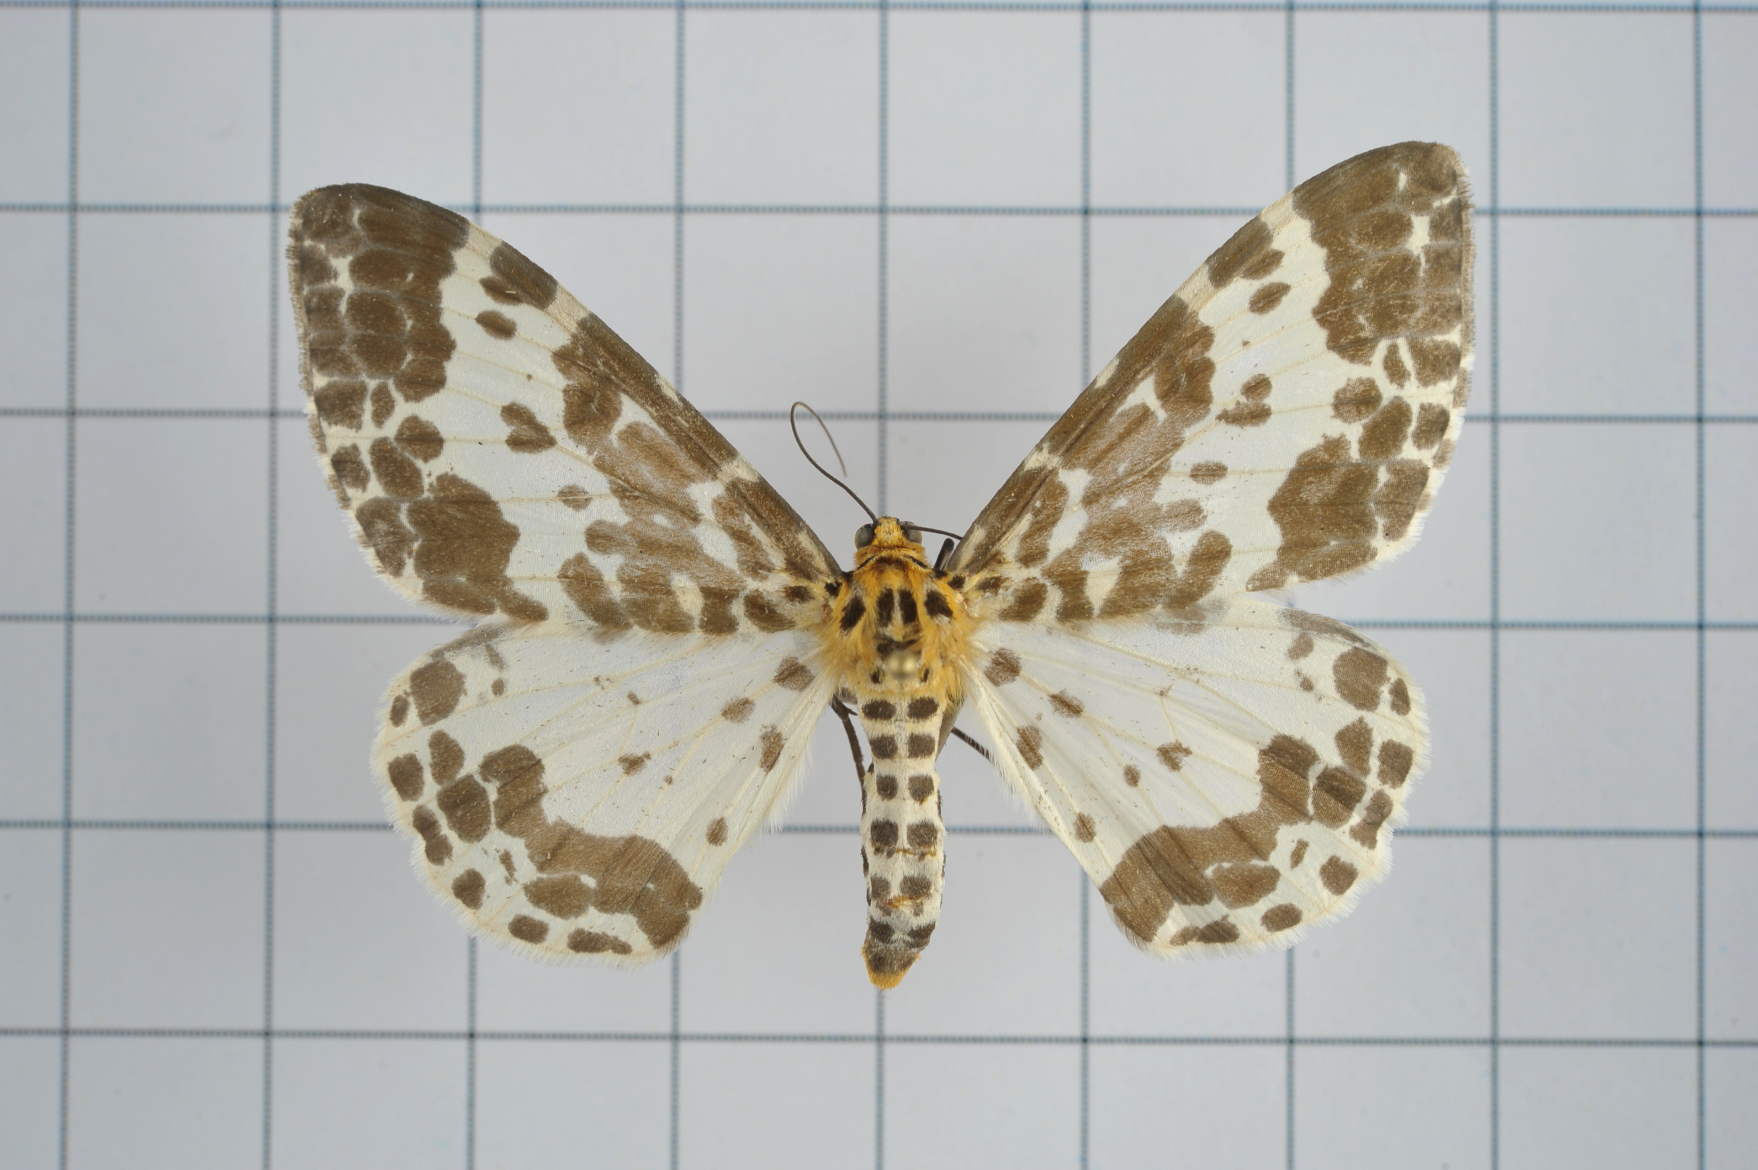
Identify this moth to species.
Pogonopygia pavida pavida
